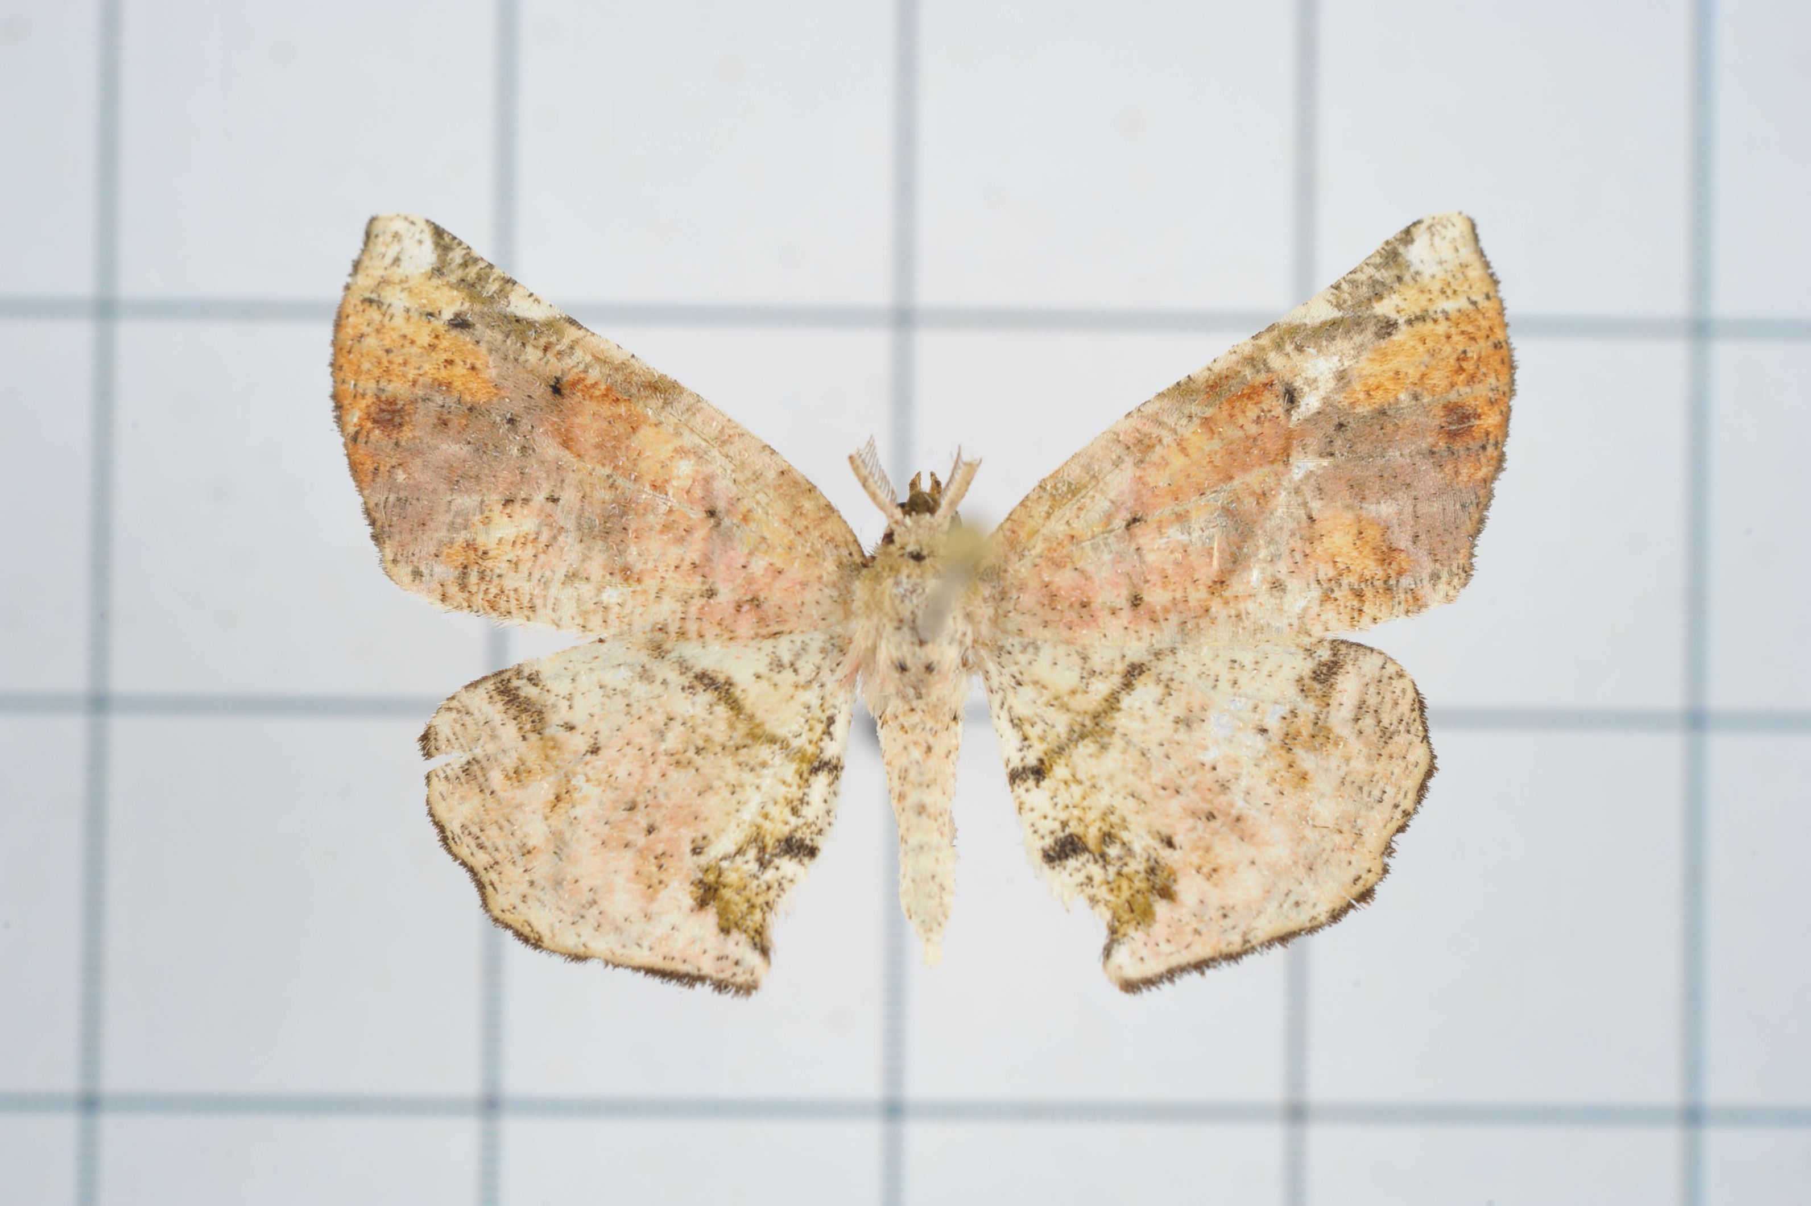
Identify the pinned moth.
Agaraeus discolor
